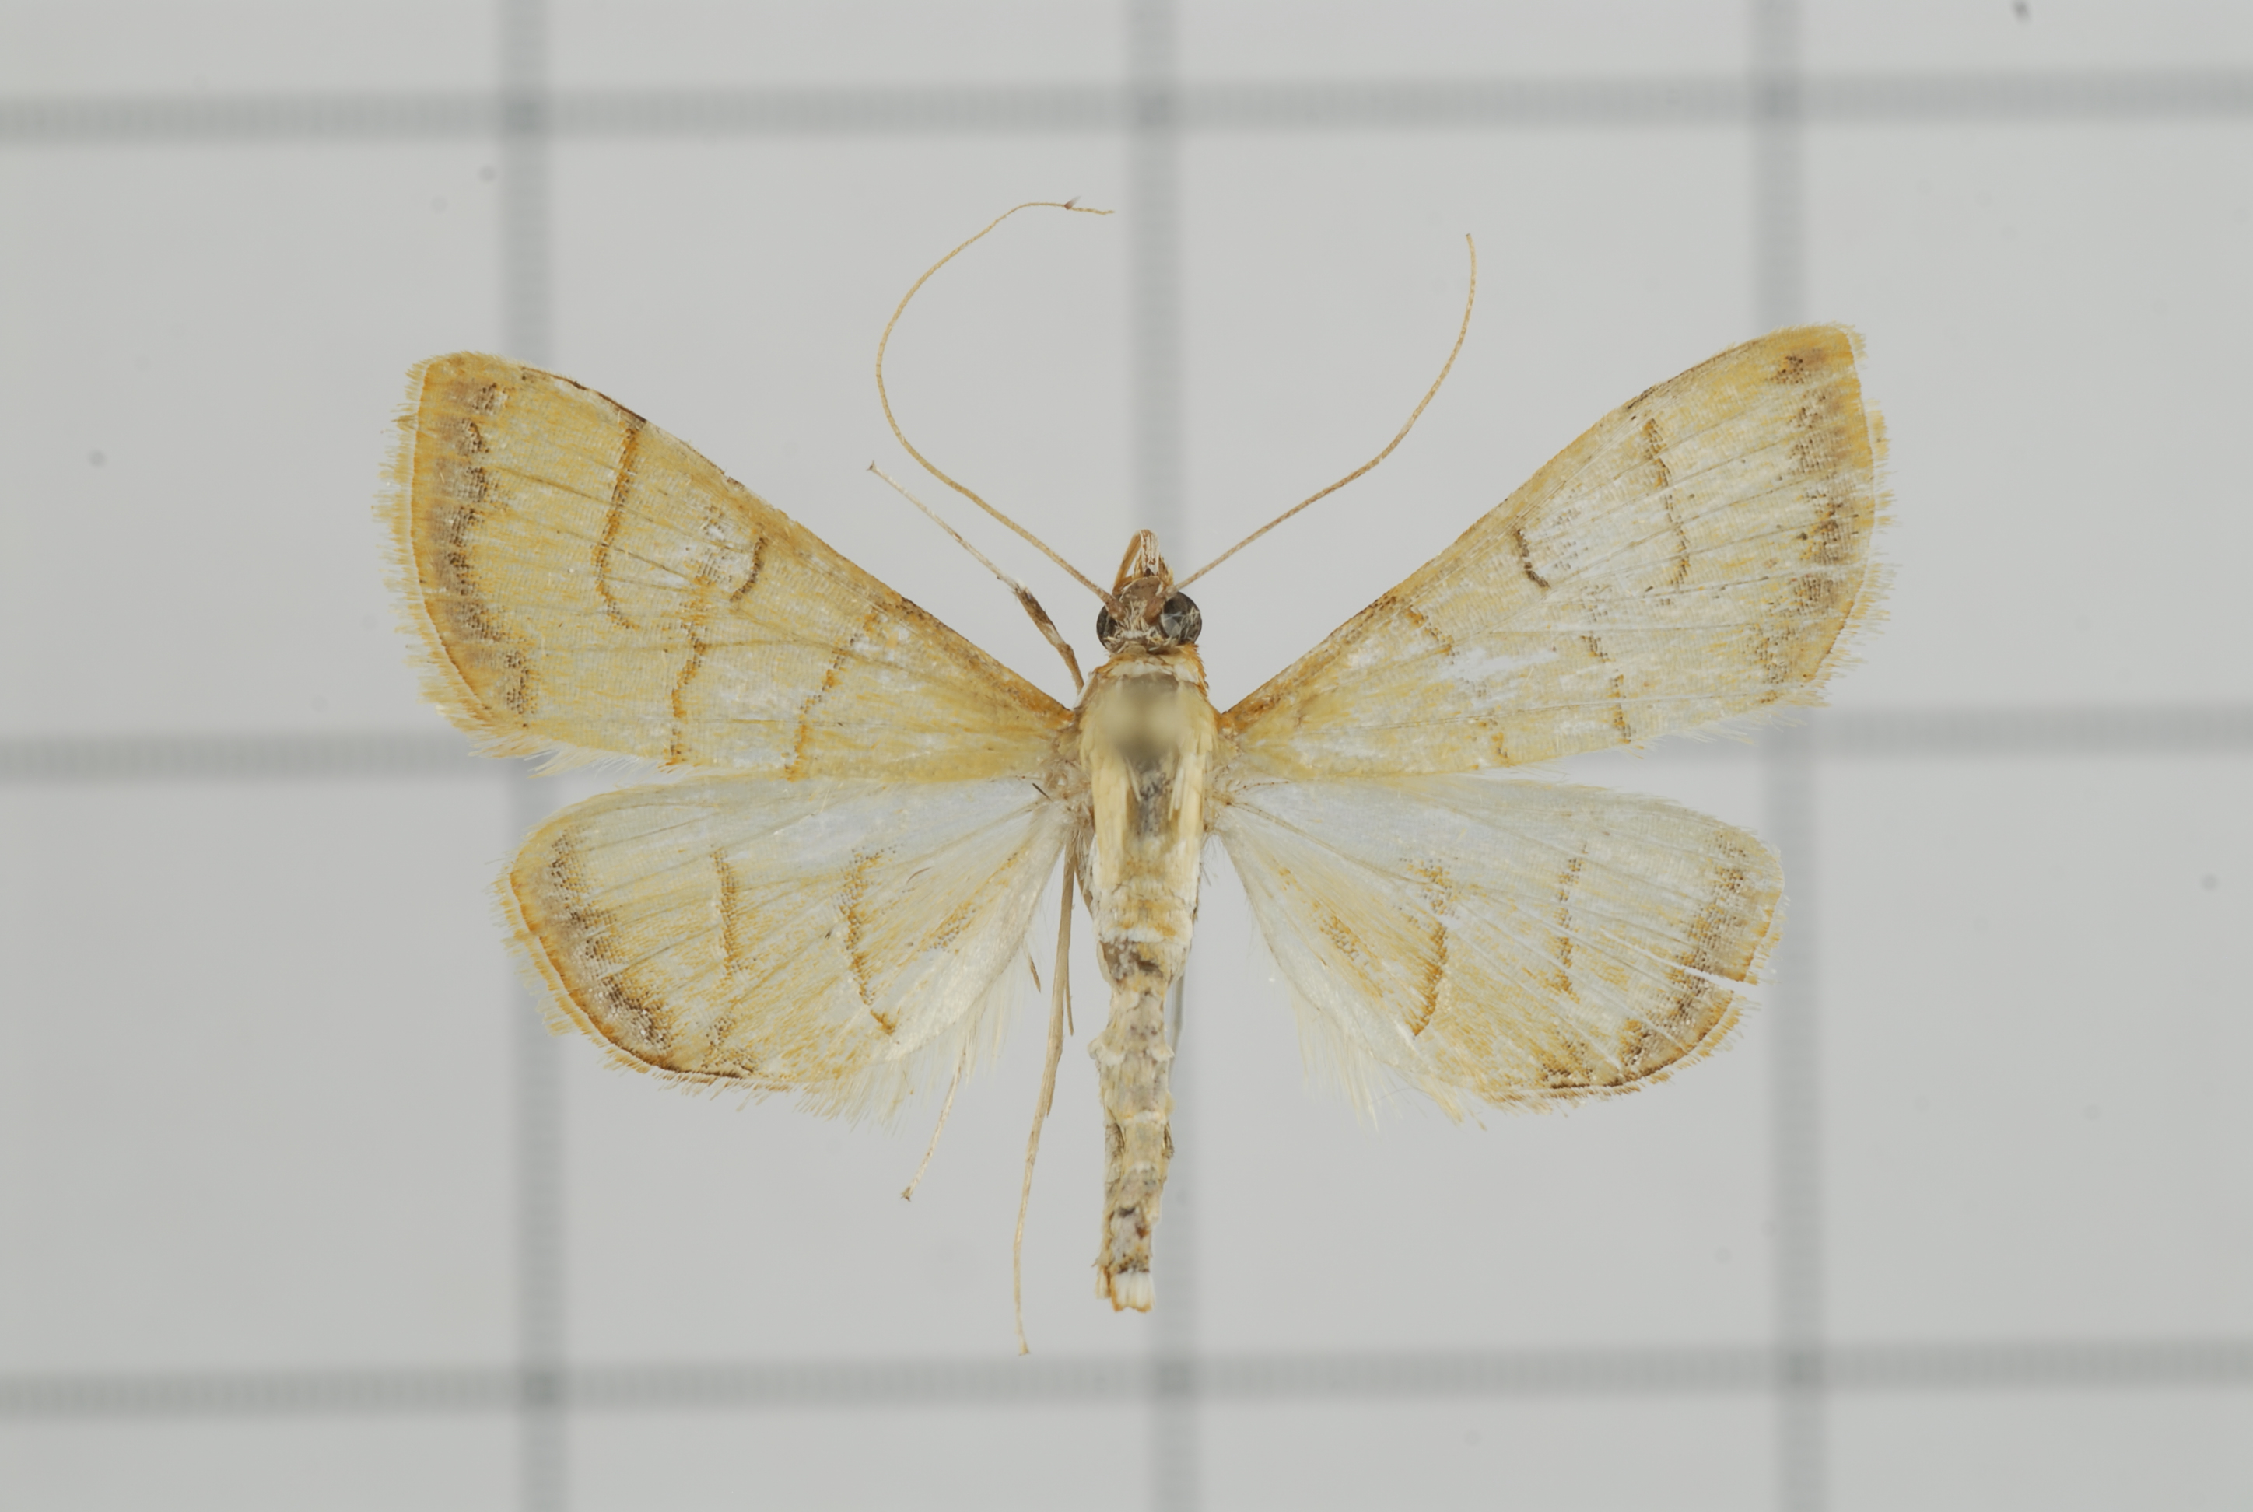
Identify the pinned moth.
Pagyda lustralis
